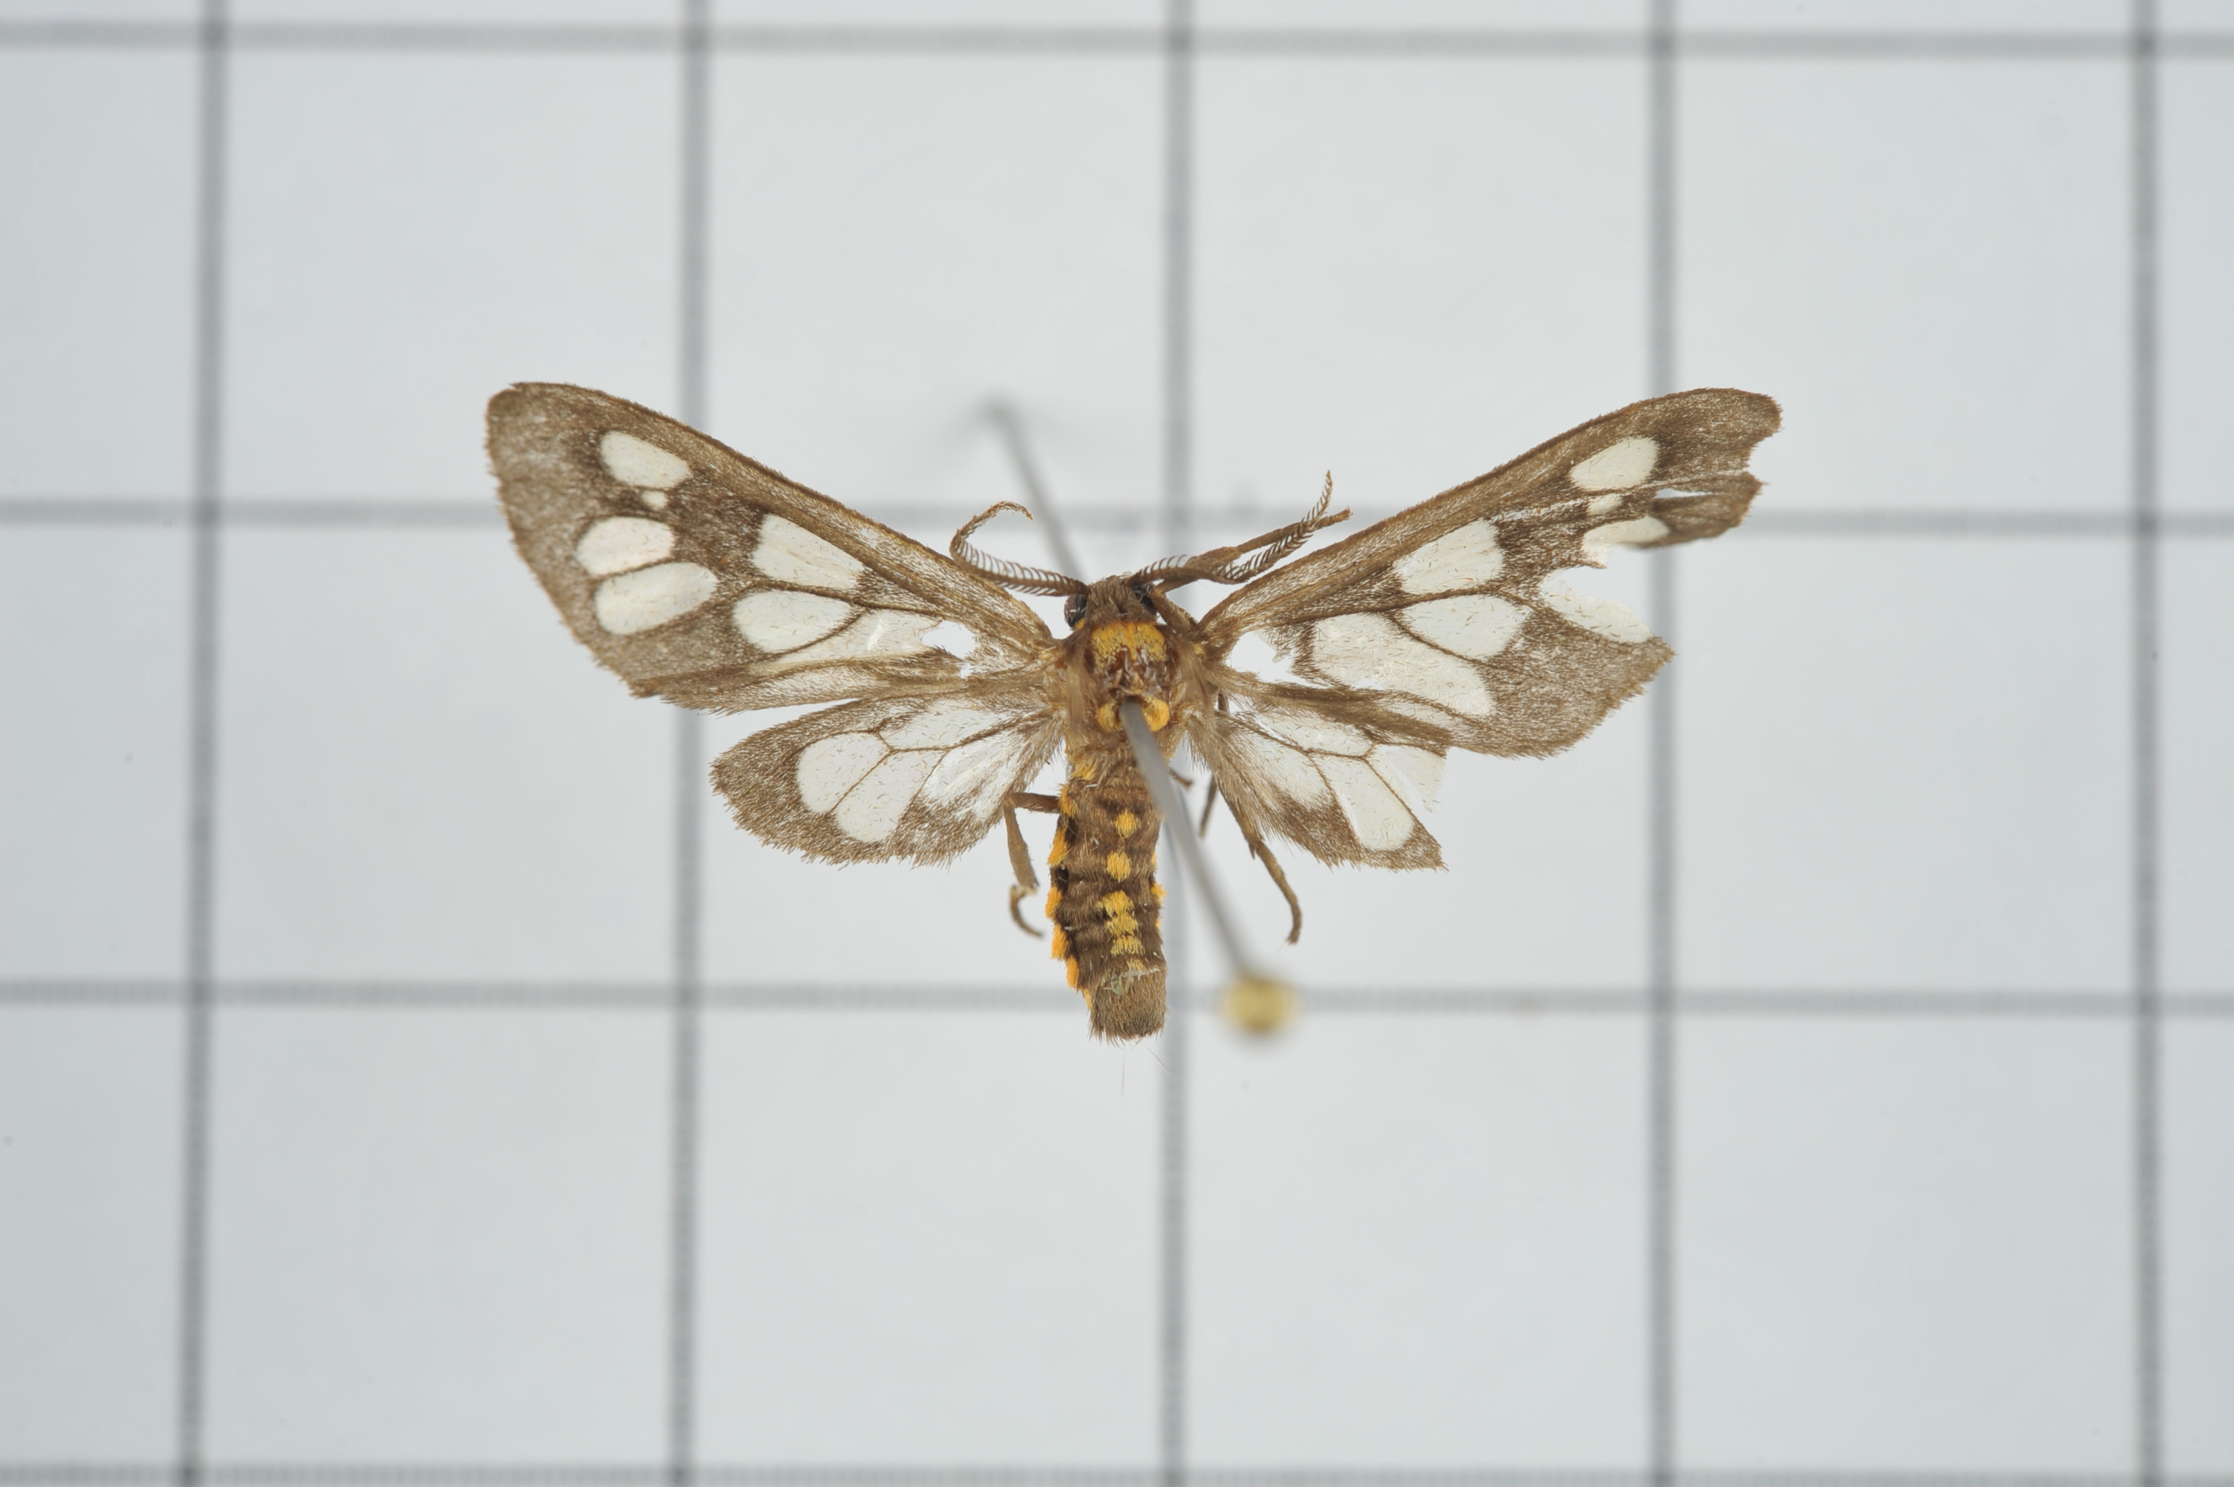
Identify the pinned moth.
Eressa confinis finitima
